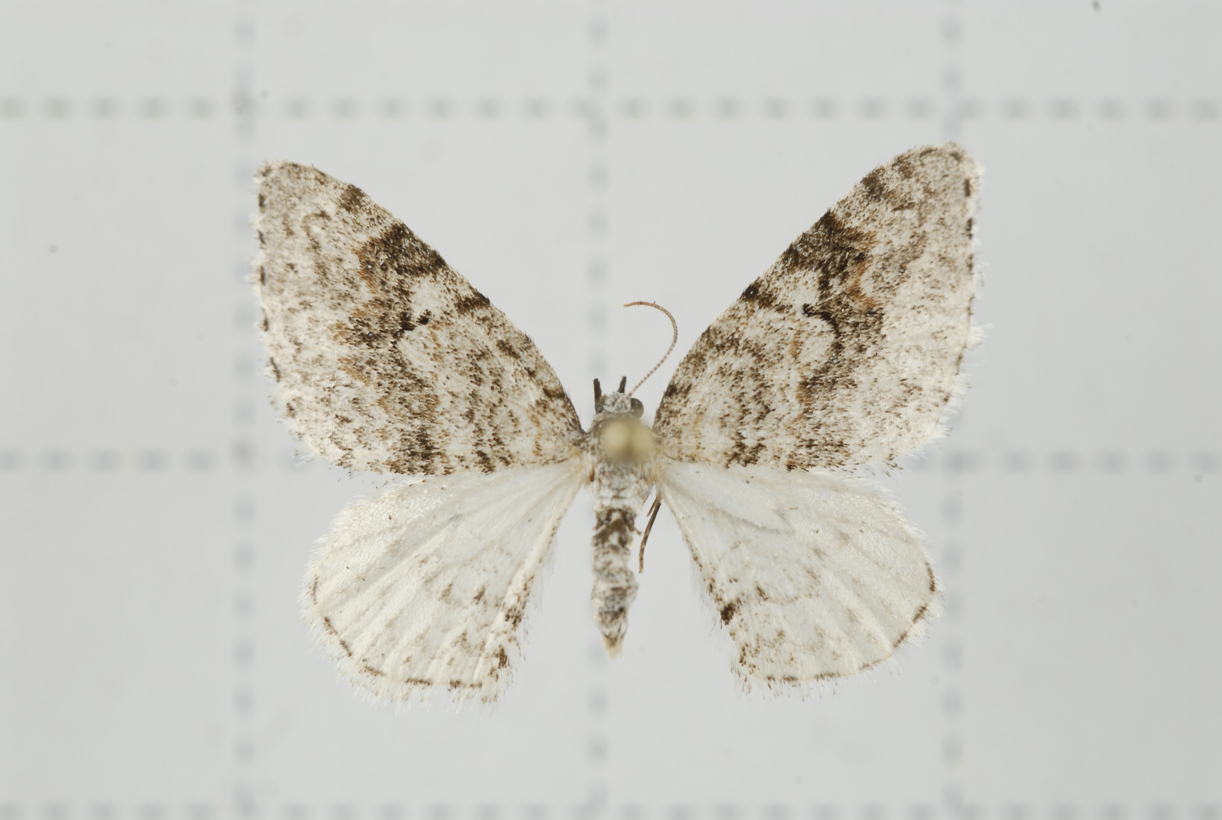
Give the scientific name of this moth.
Venusia megaspilata
